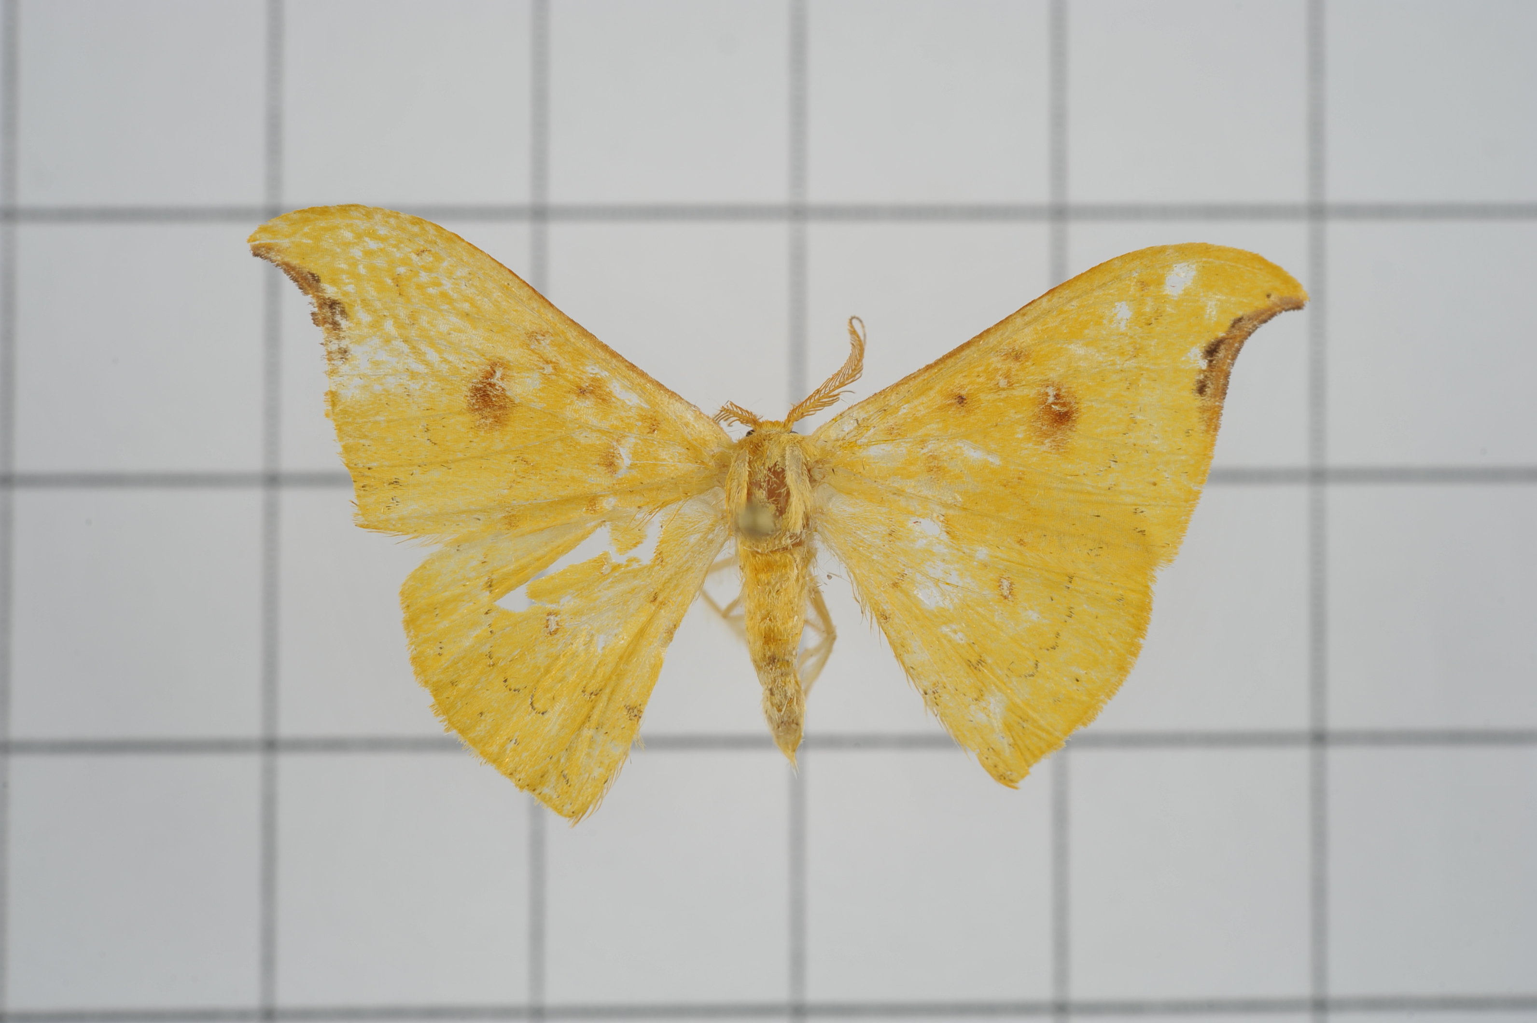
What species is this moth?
Tridrepana arikana arikana
